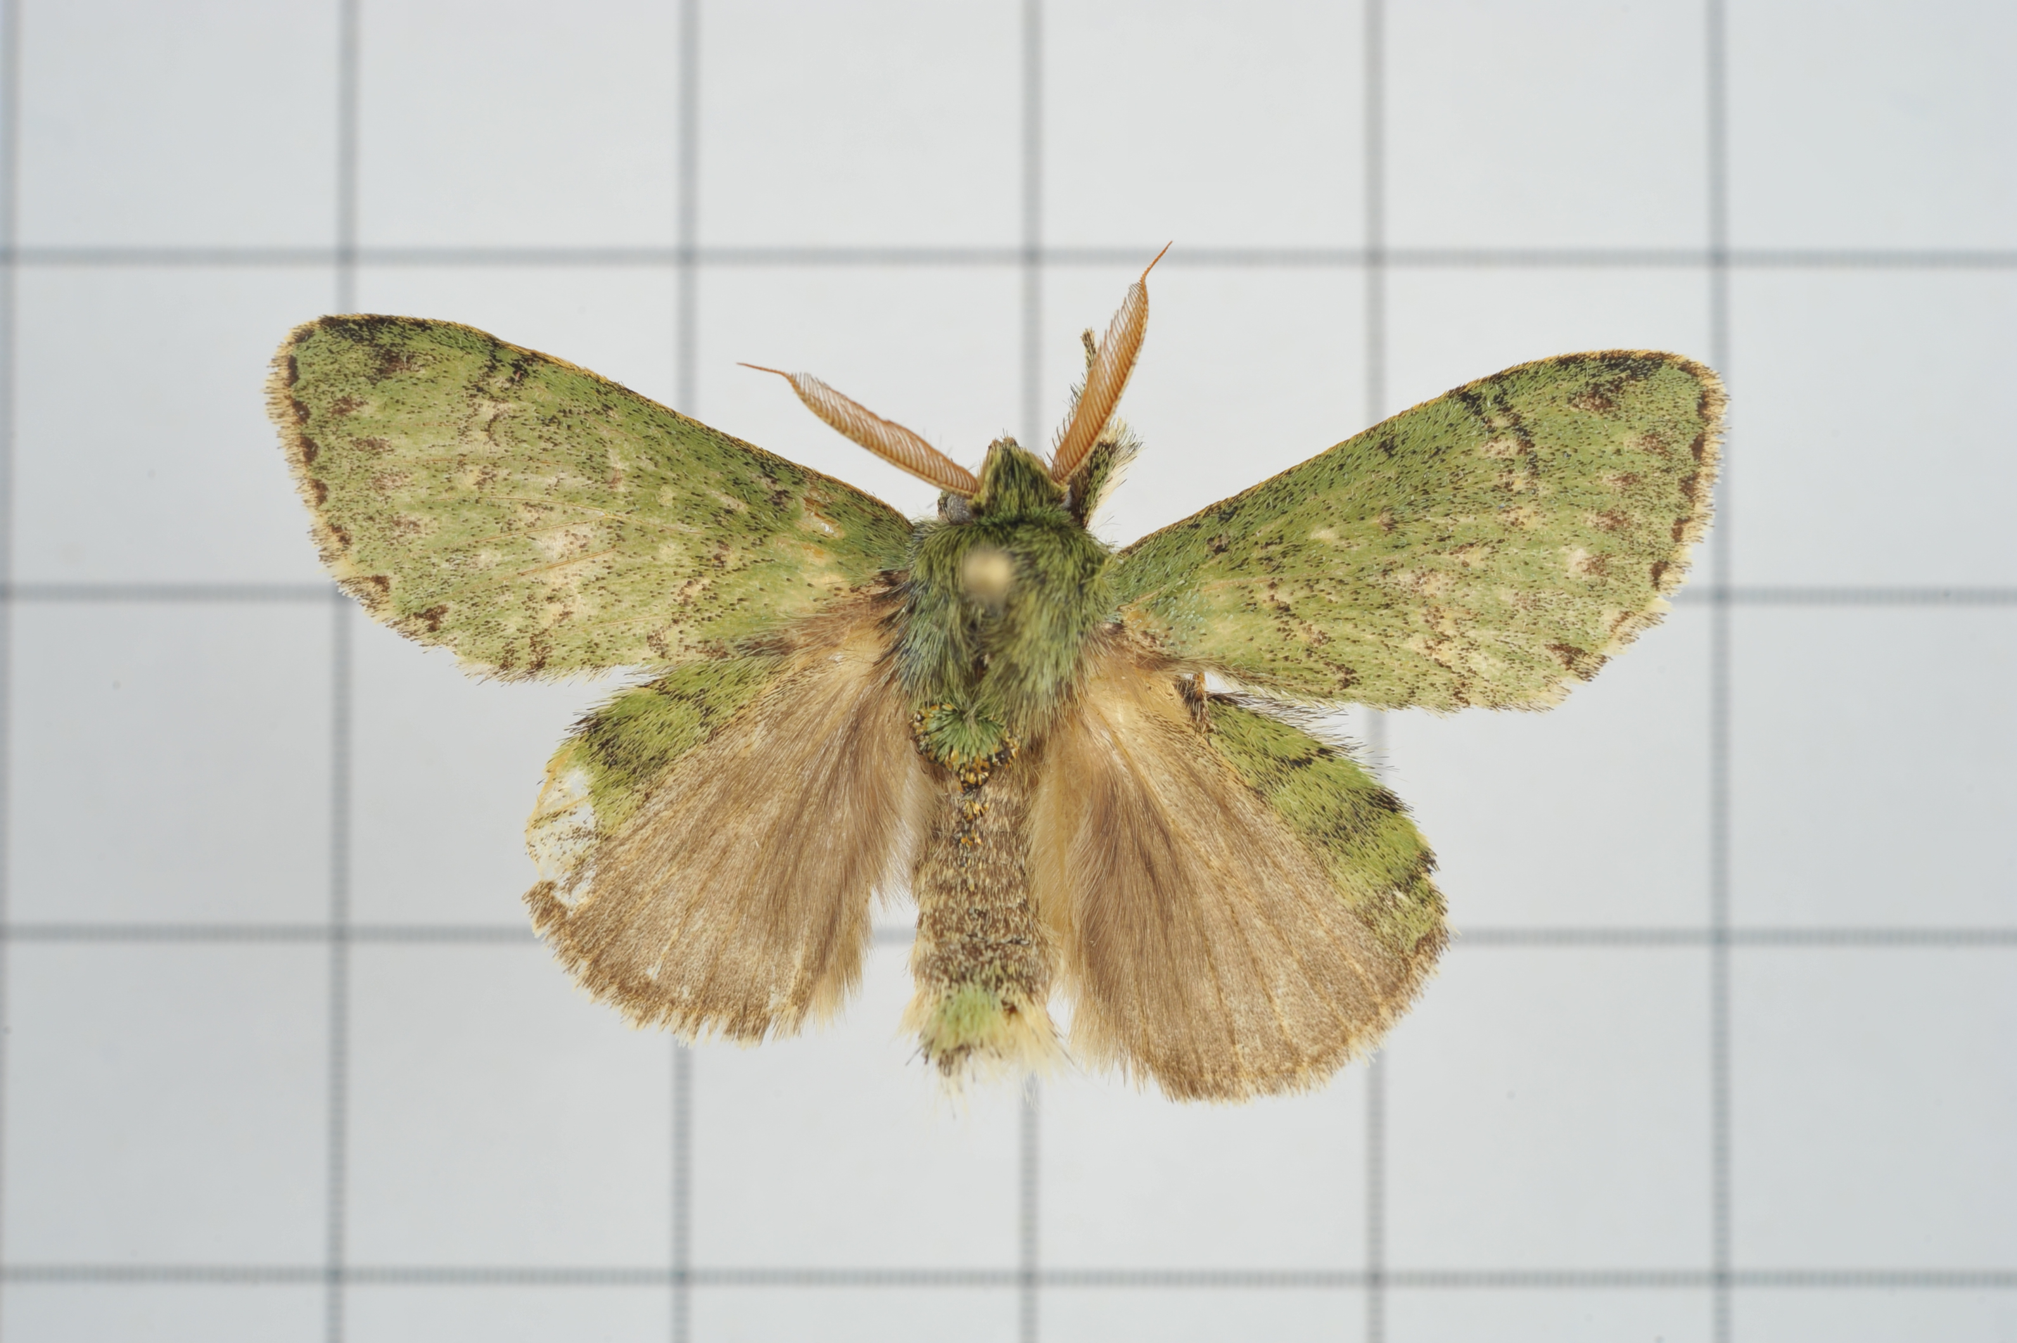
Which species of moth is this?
Benbowia takamukuanus
